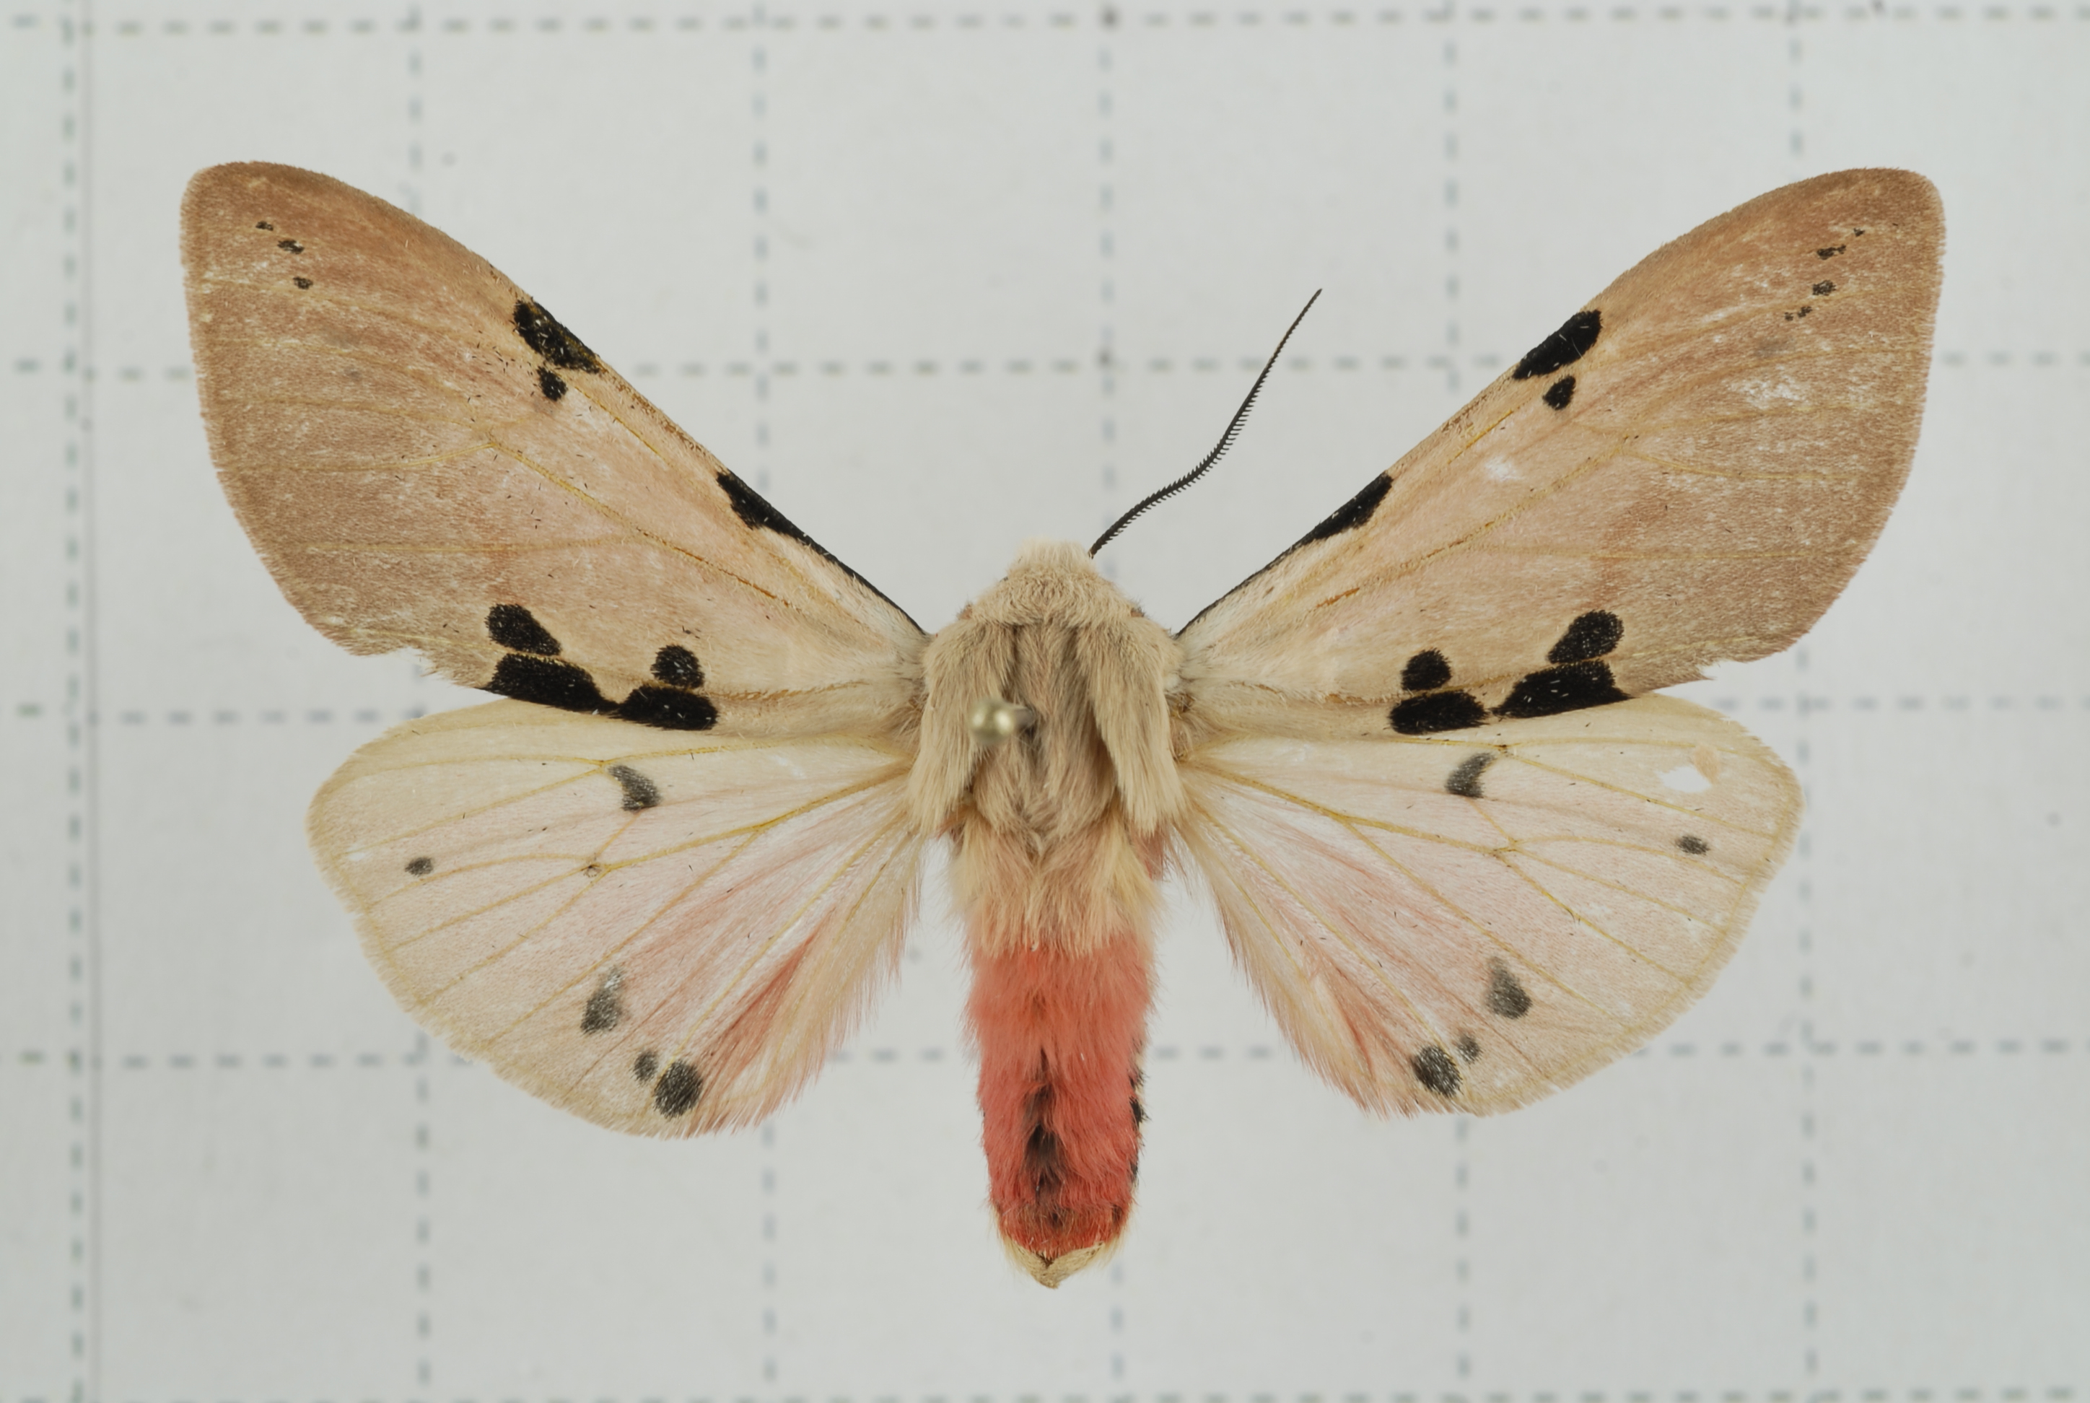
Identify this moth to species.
Spilarctia clava
